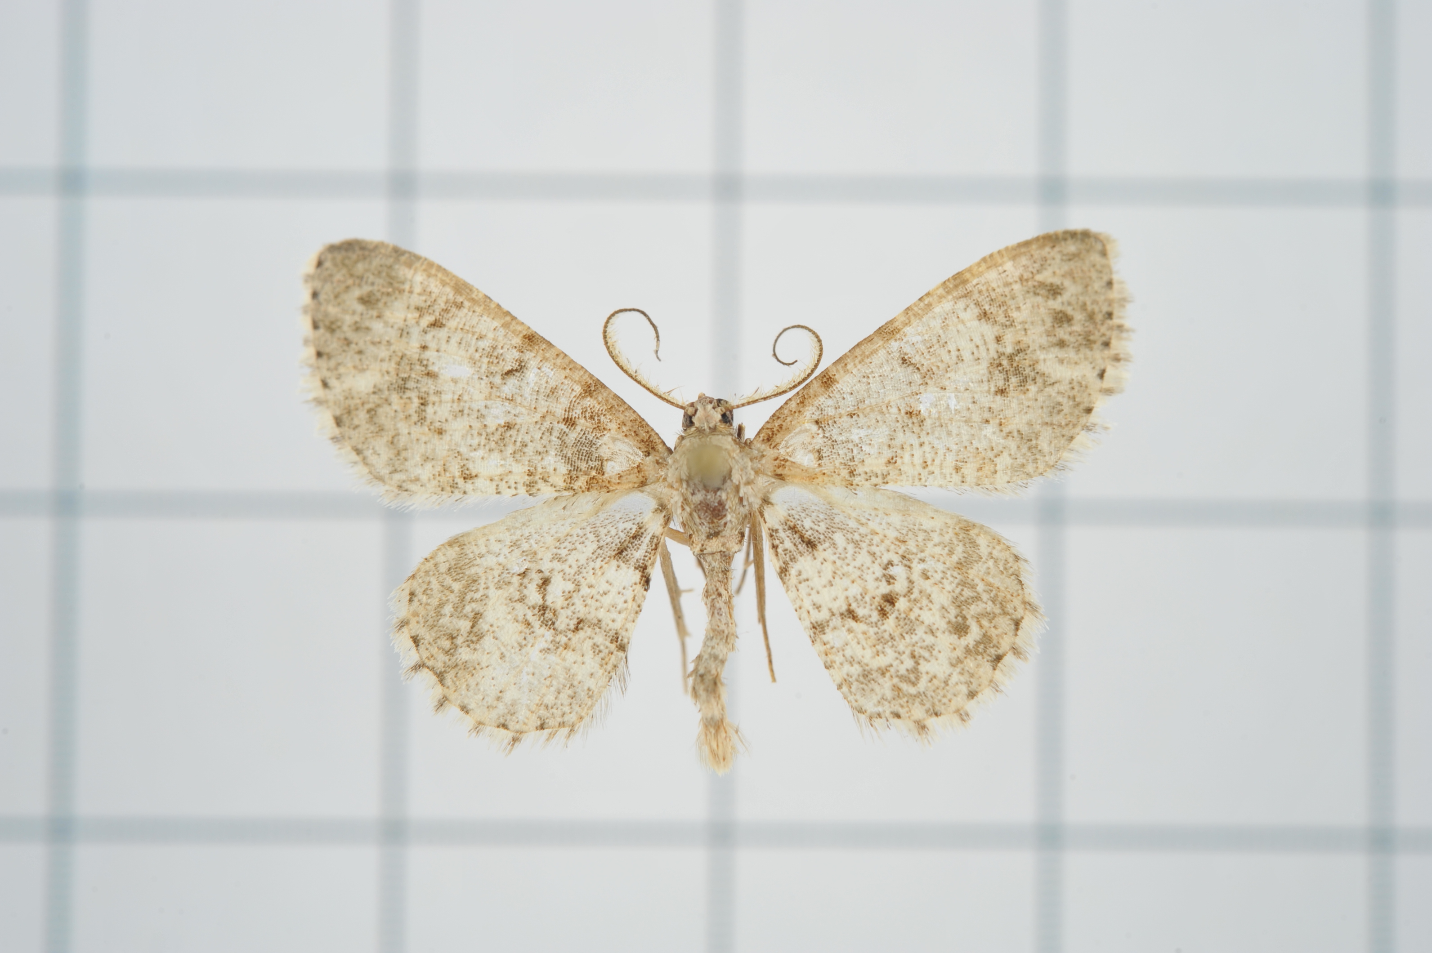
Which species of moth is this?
Myrioblephara simplaria simplaria
